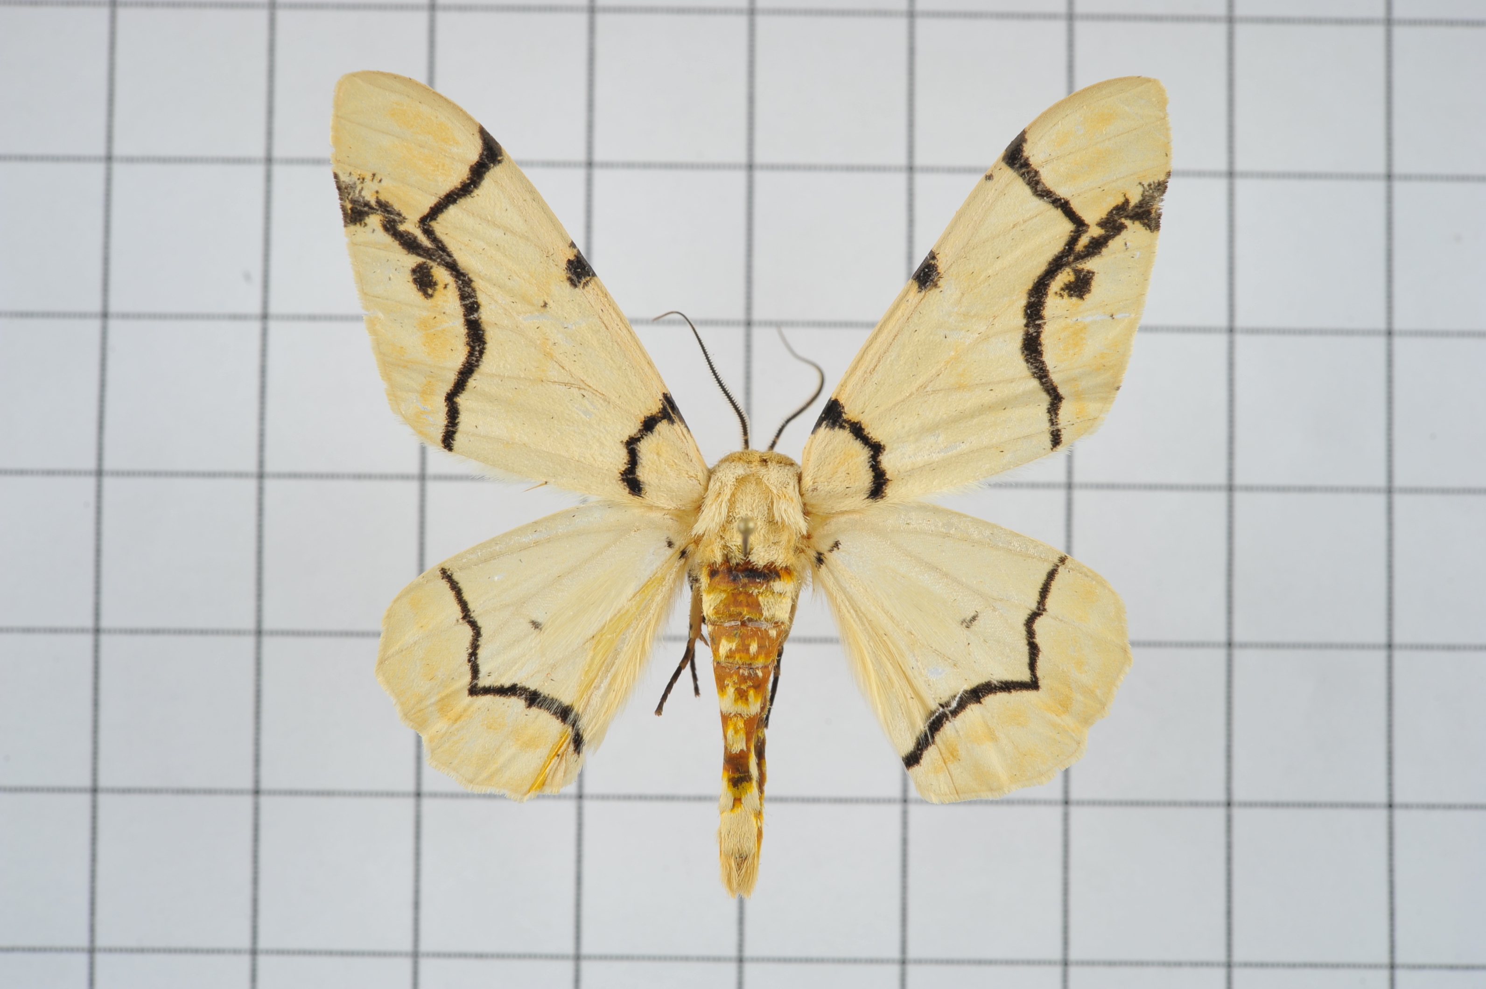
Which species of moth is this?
Biston perclara
